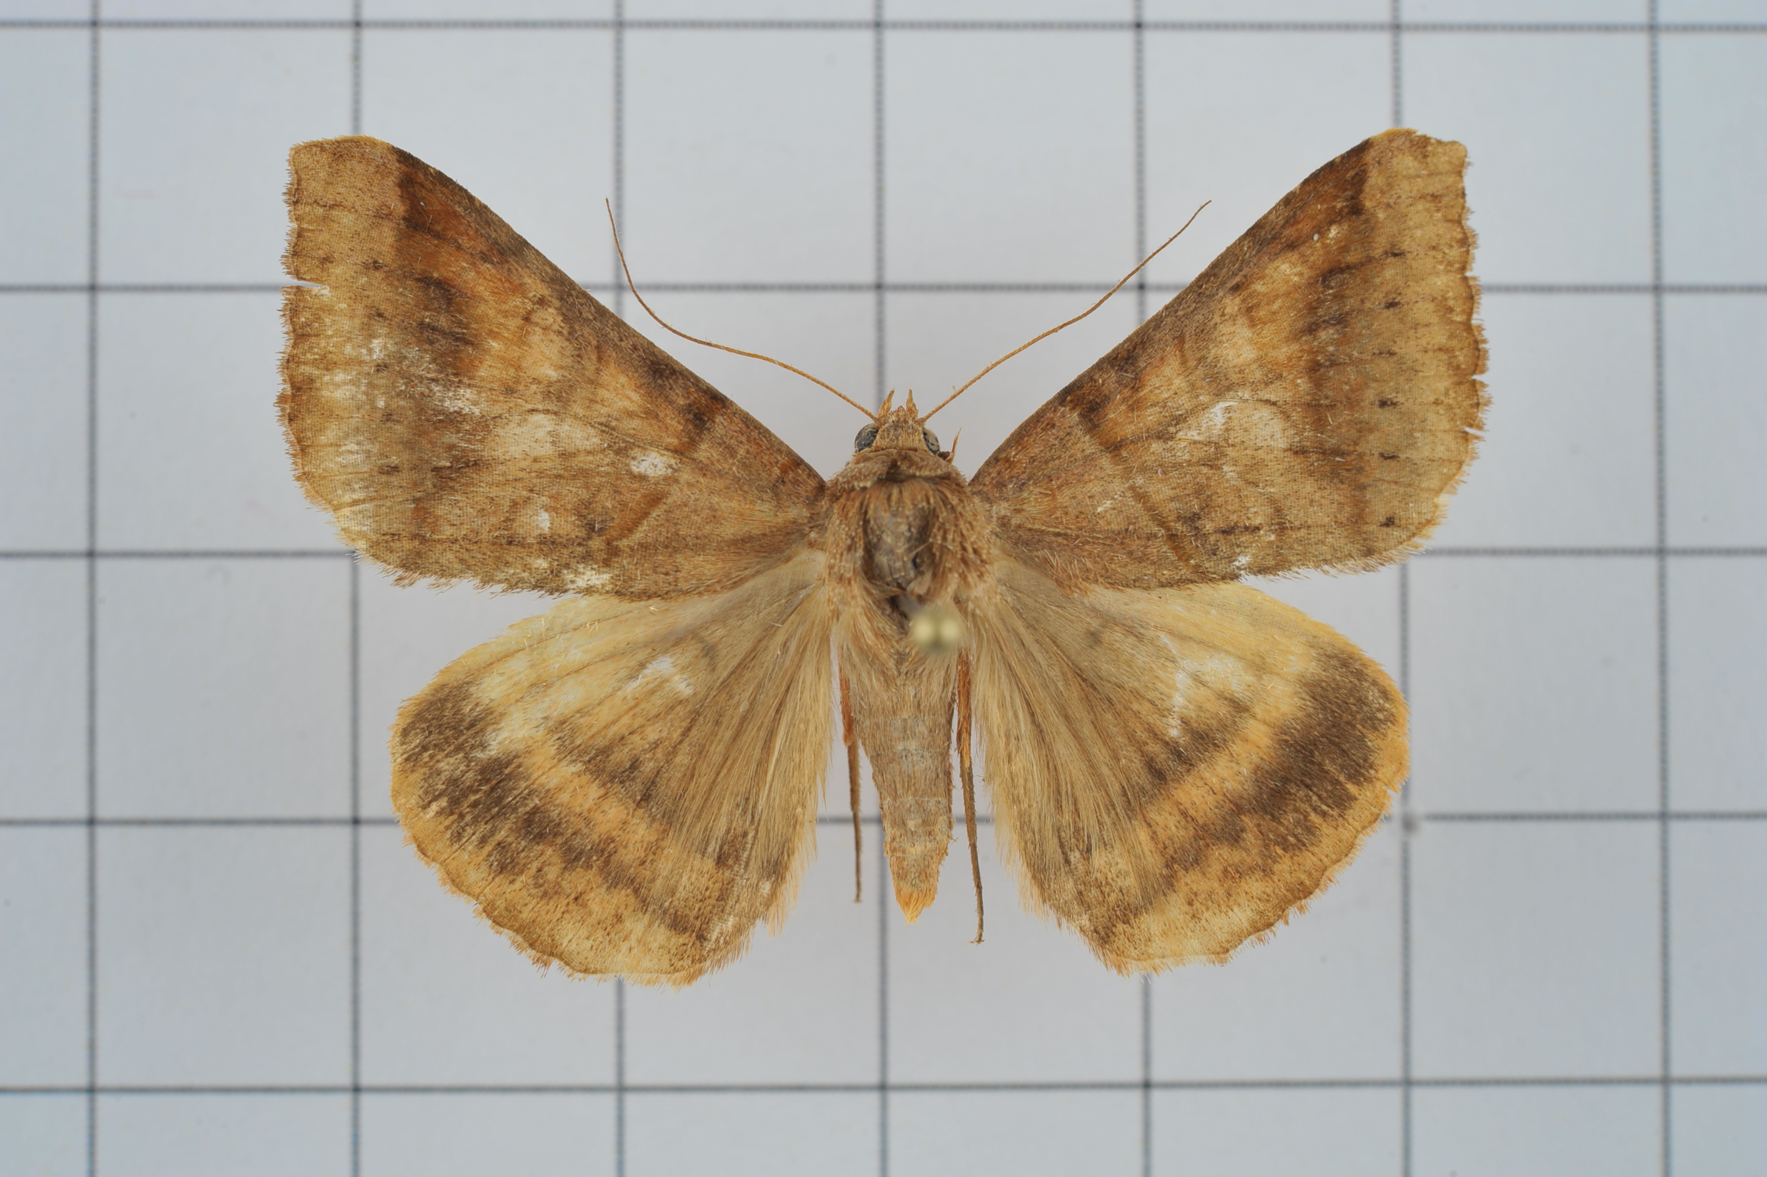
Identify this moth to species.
Mocis undata
